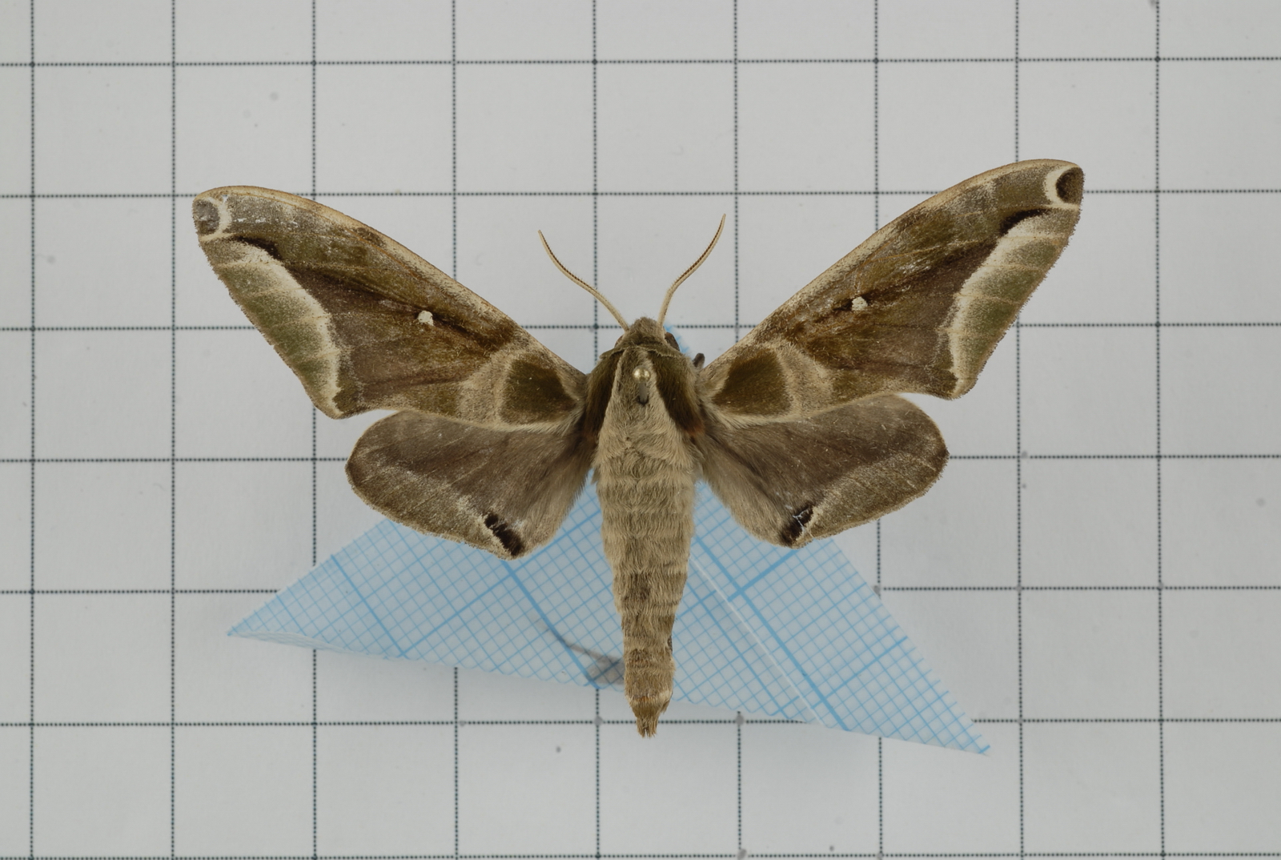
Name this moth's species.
Parum colligata
